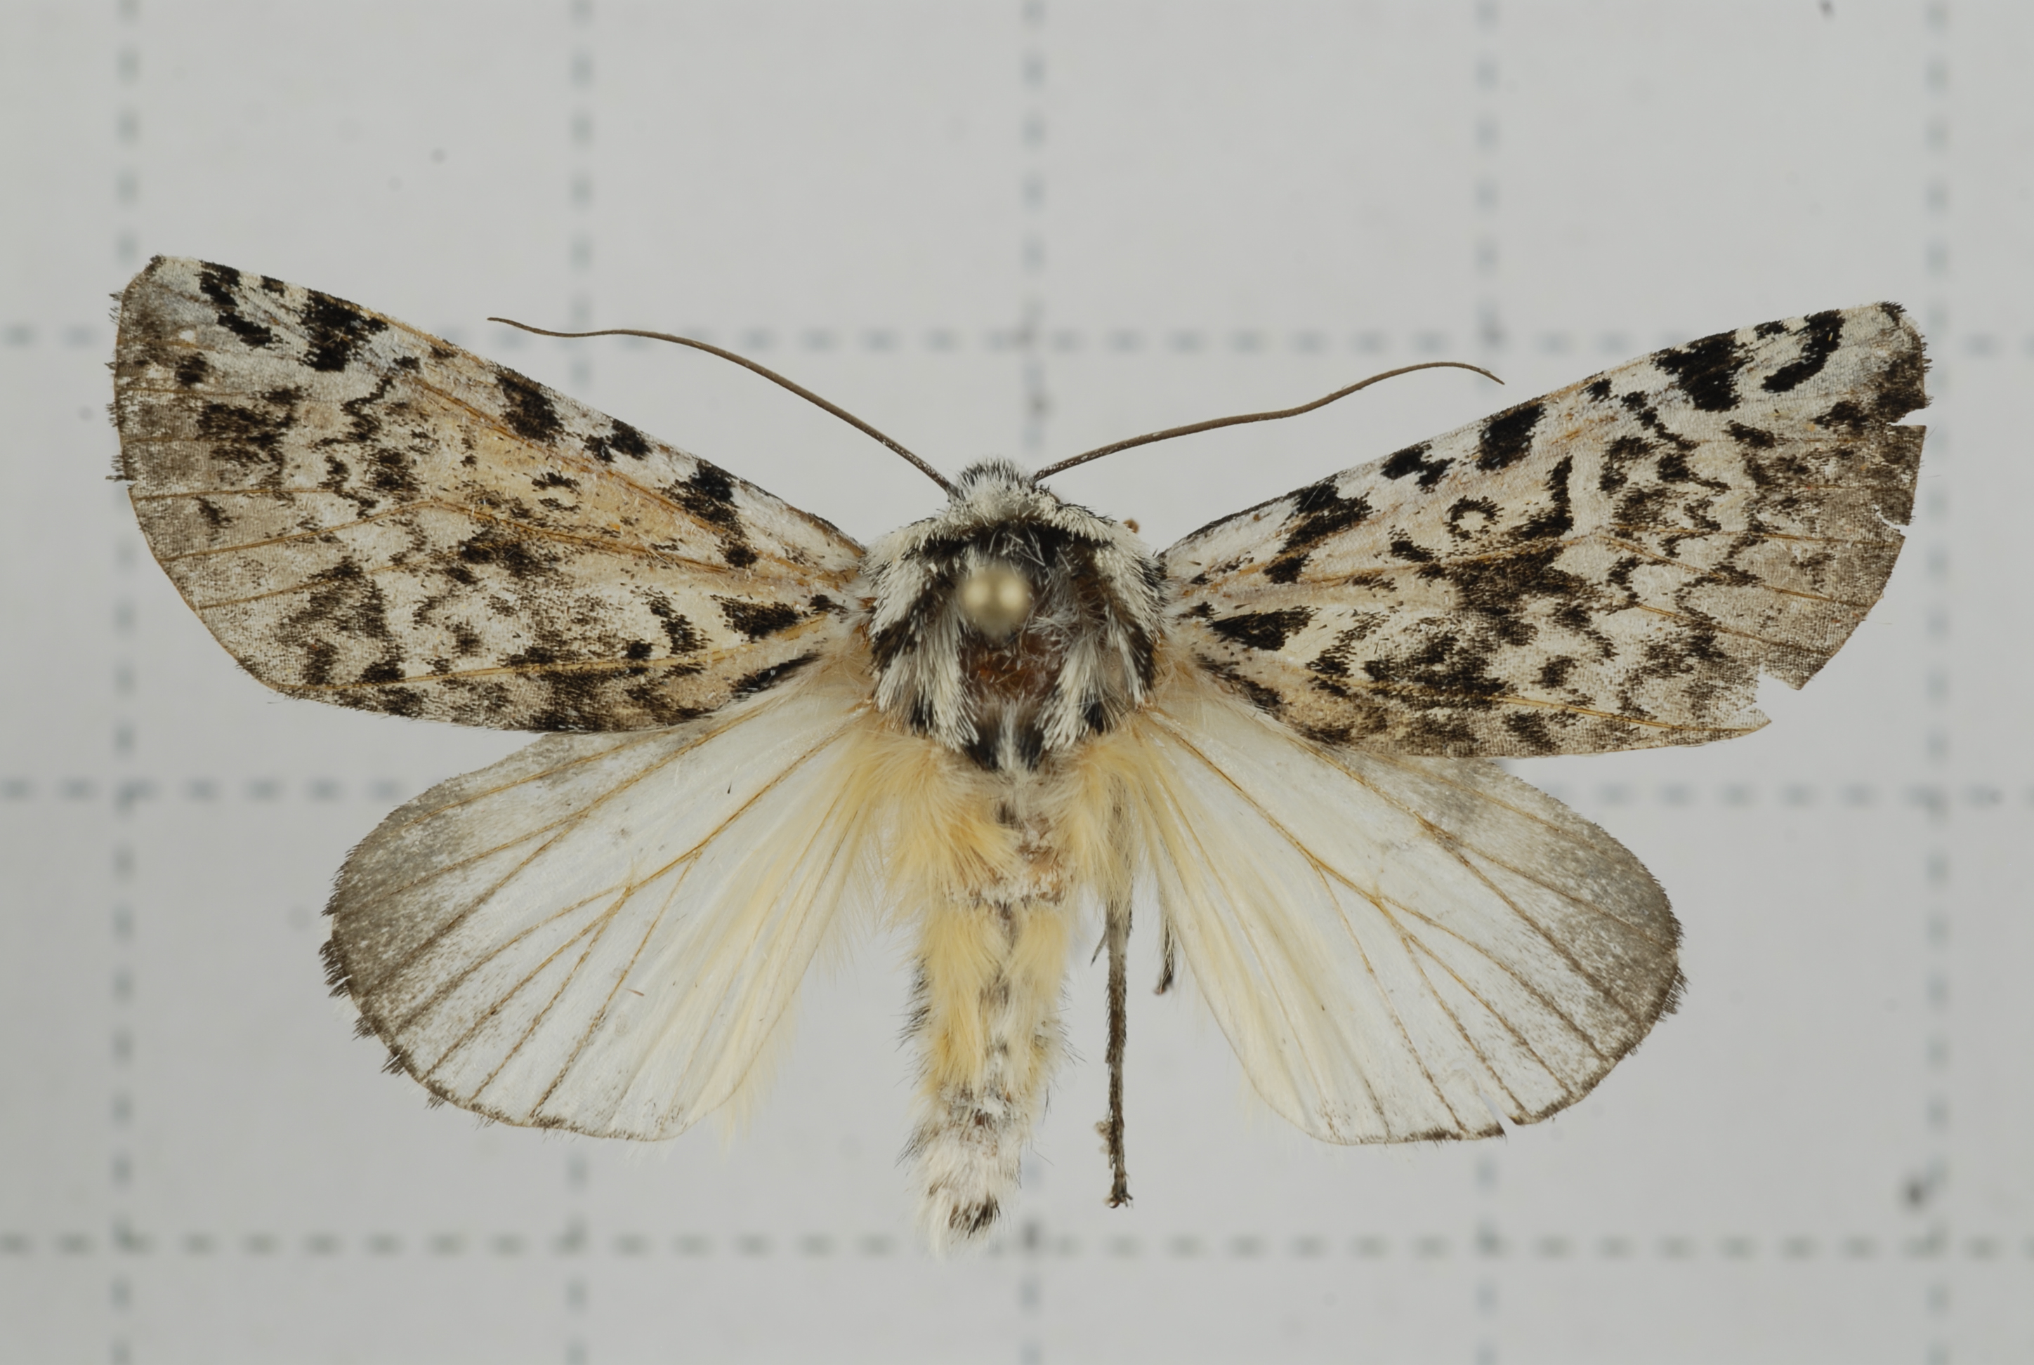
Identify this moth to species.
Trichosea diffusa
